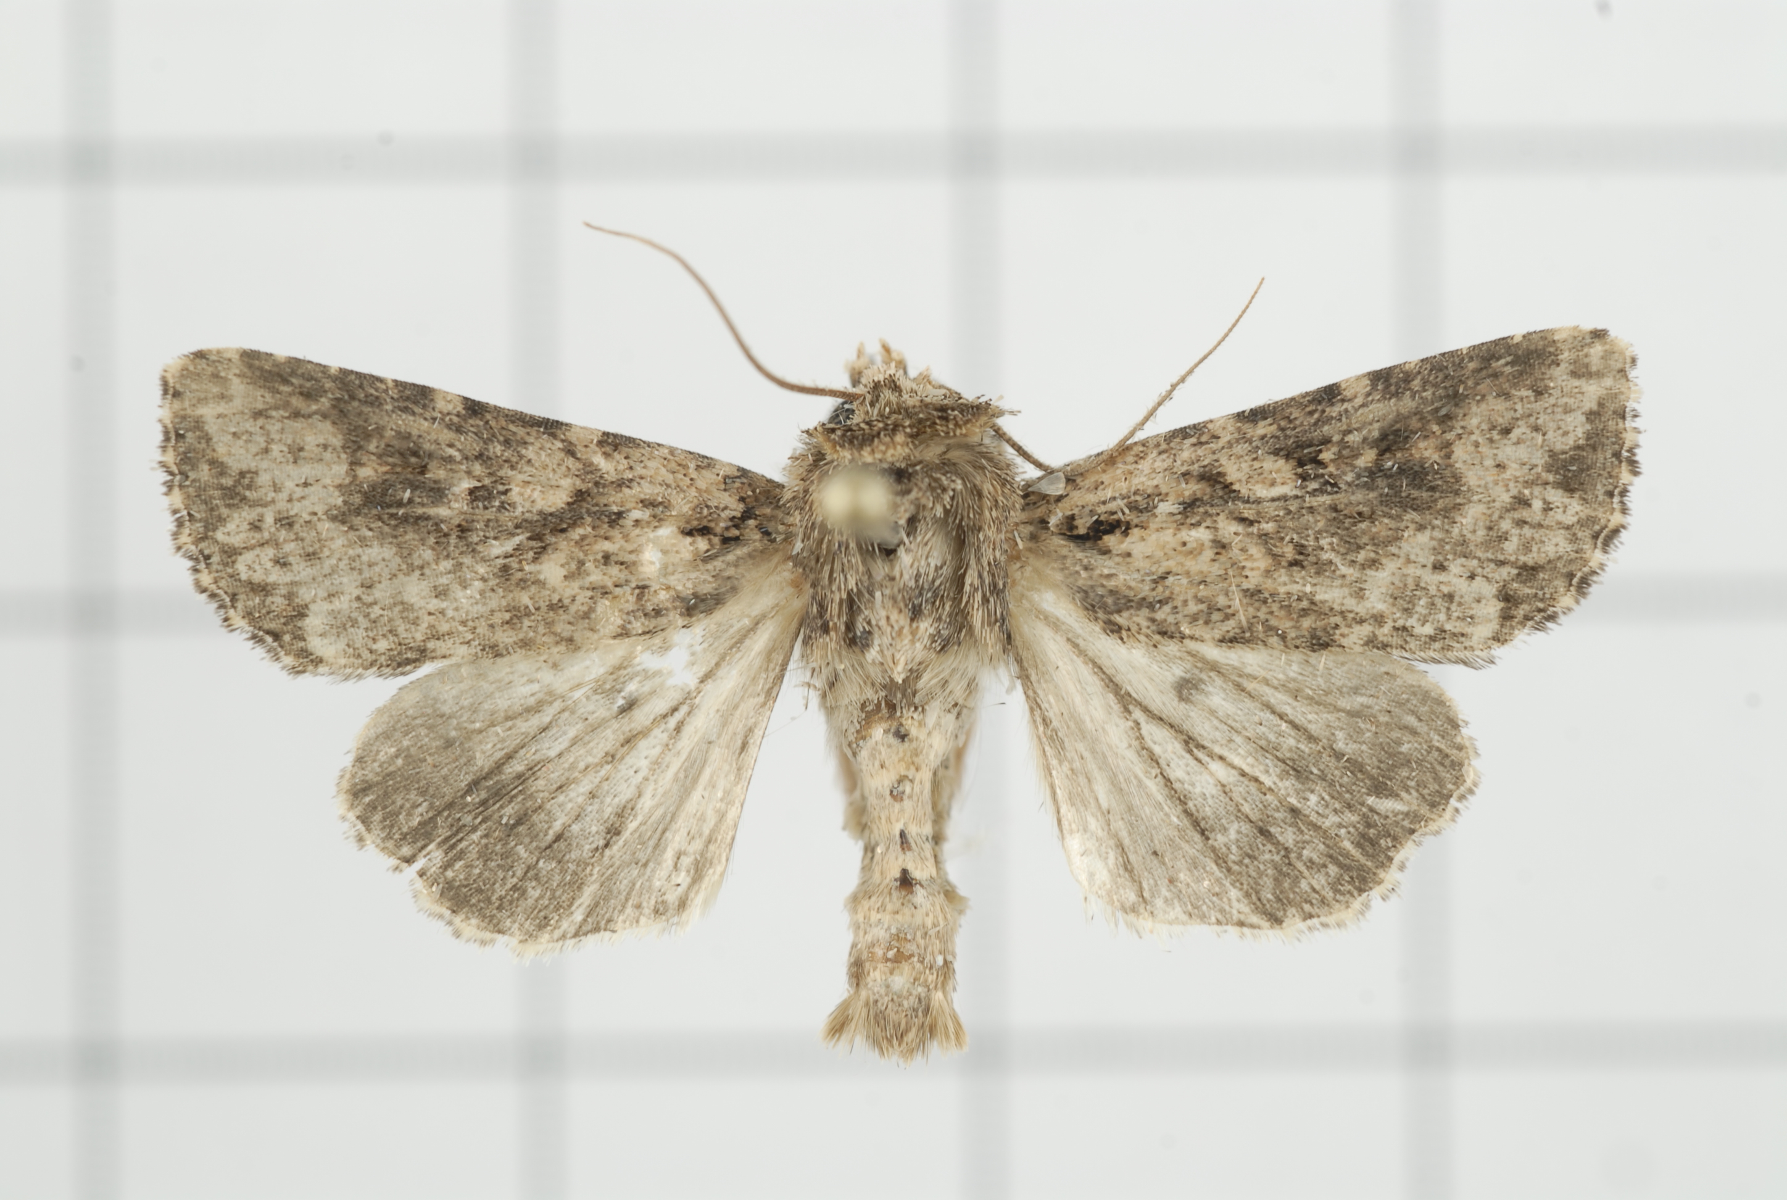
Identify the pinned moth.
Mythimna snelleni
